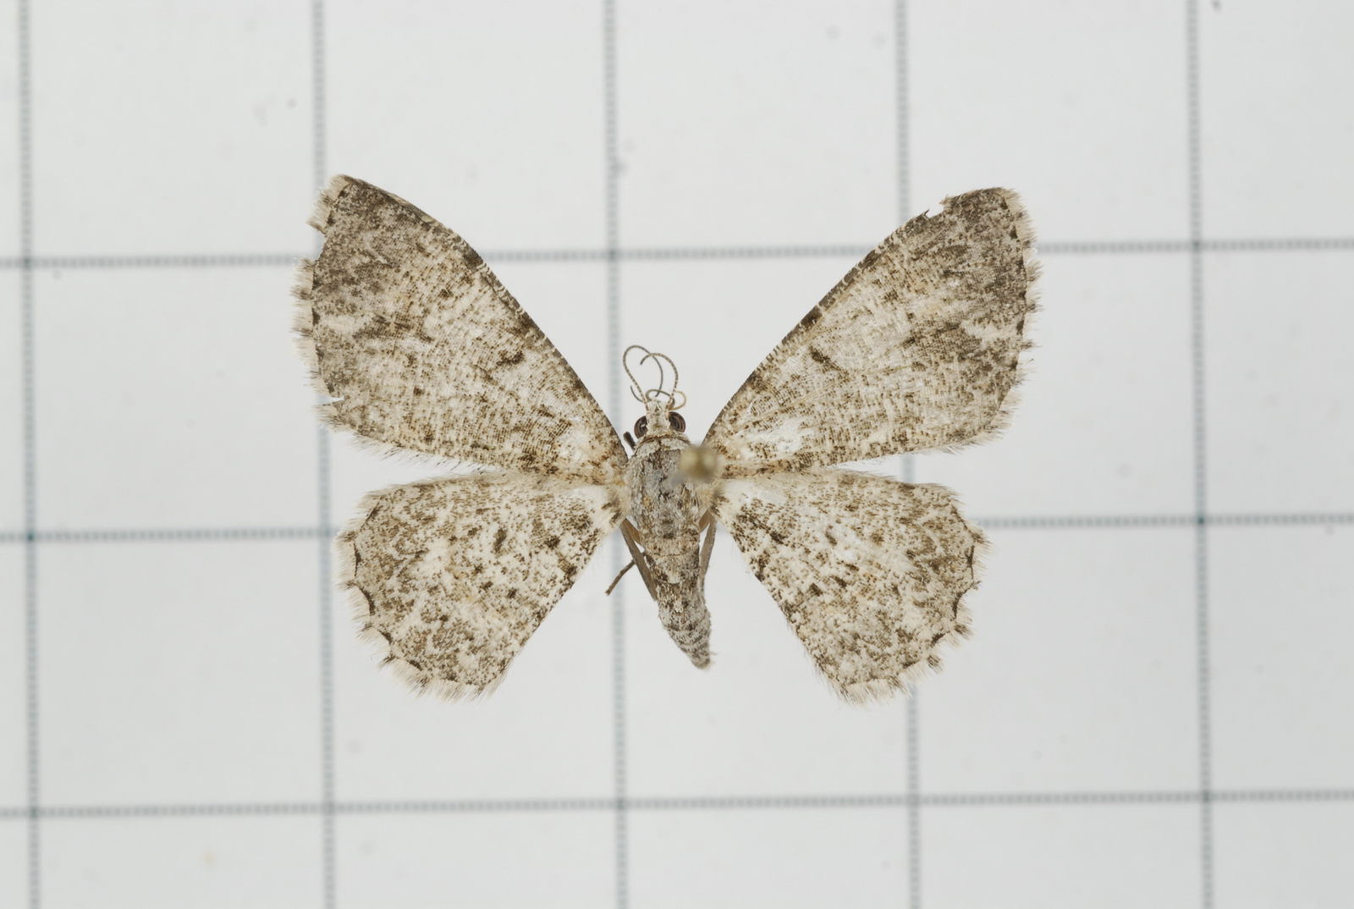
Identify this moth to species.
Myrioblephara simplaria simplaria
